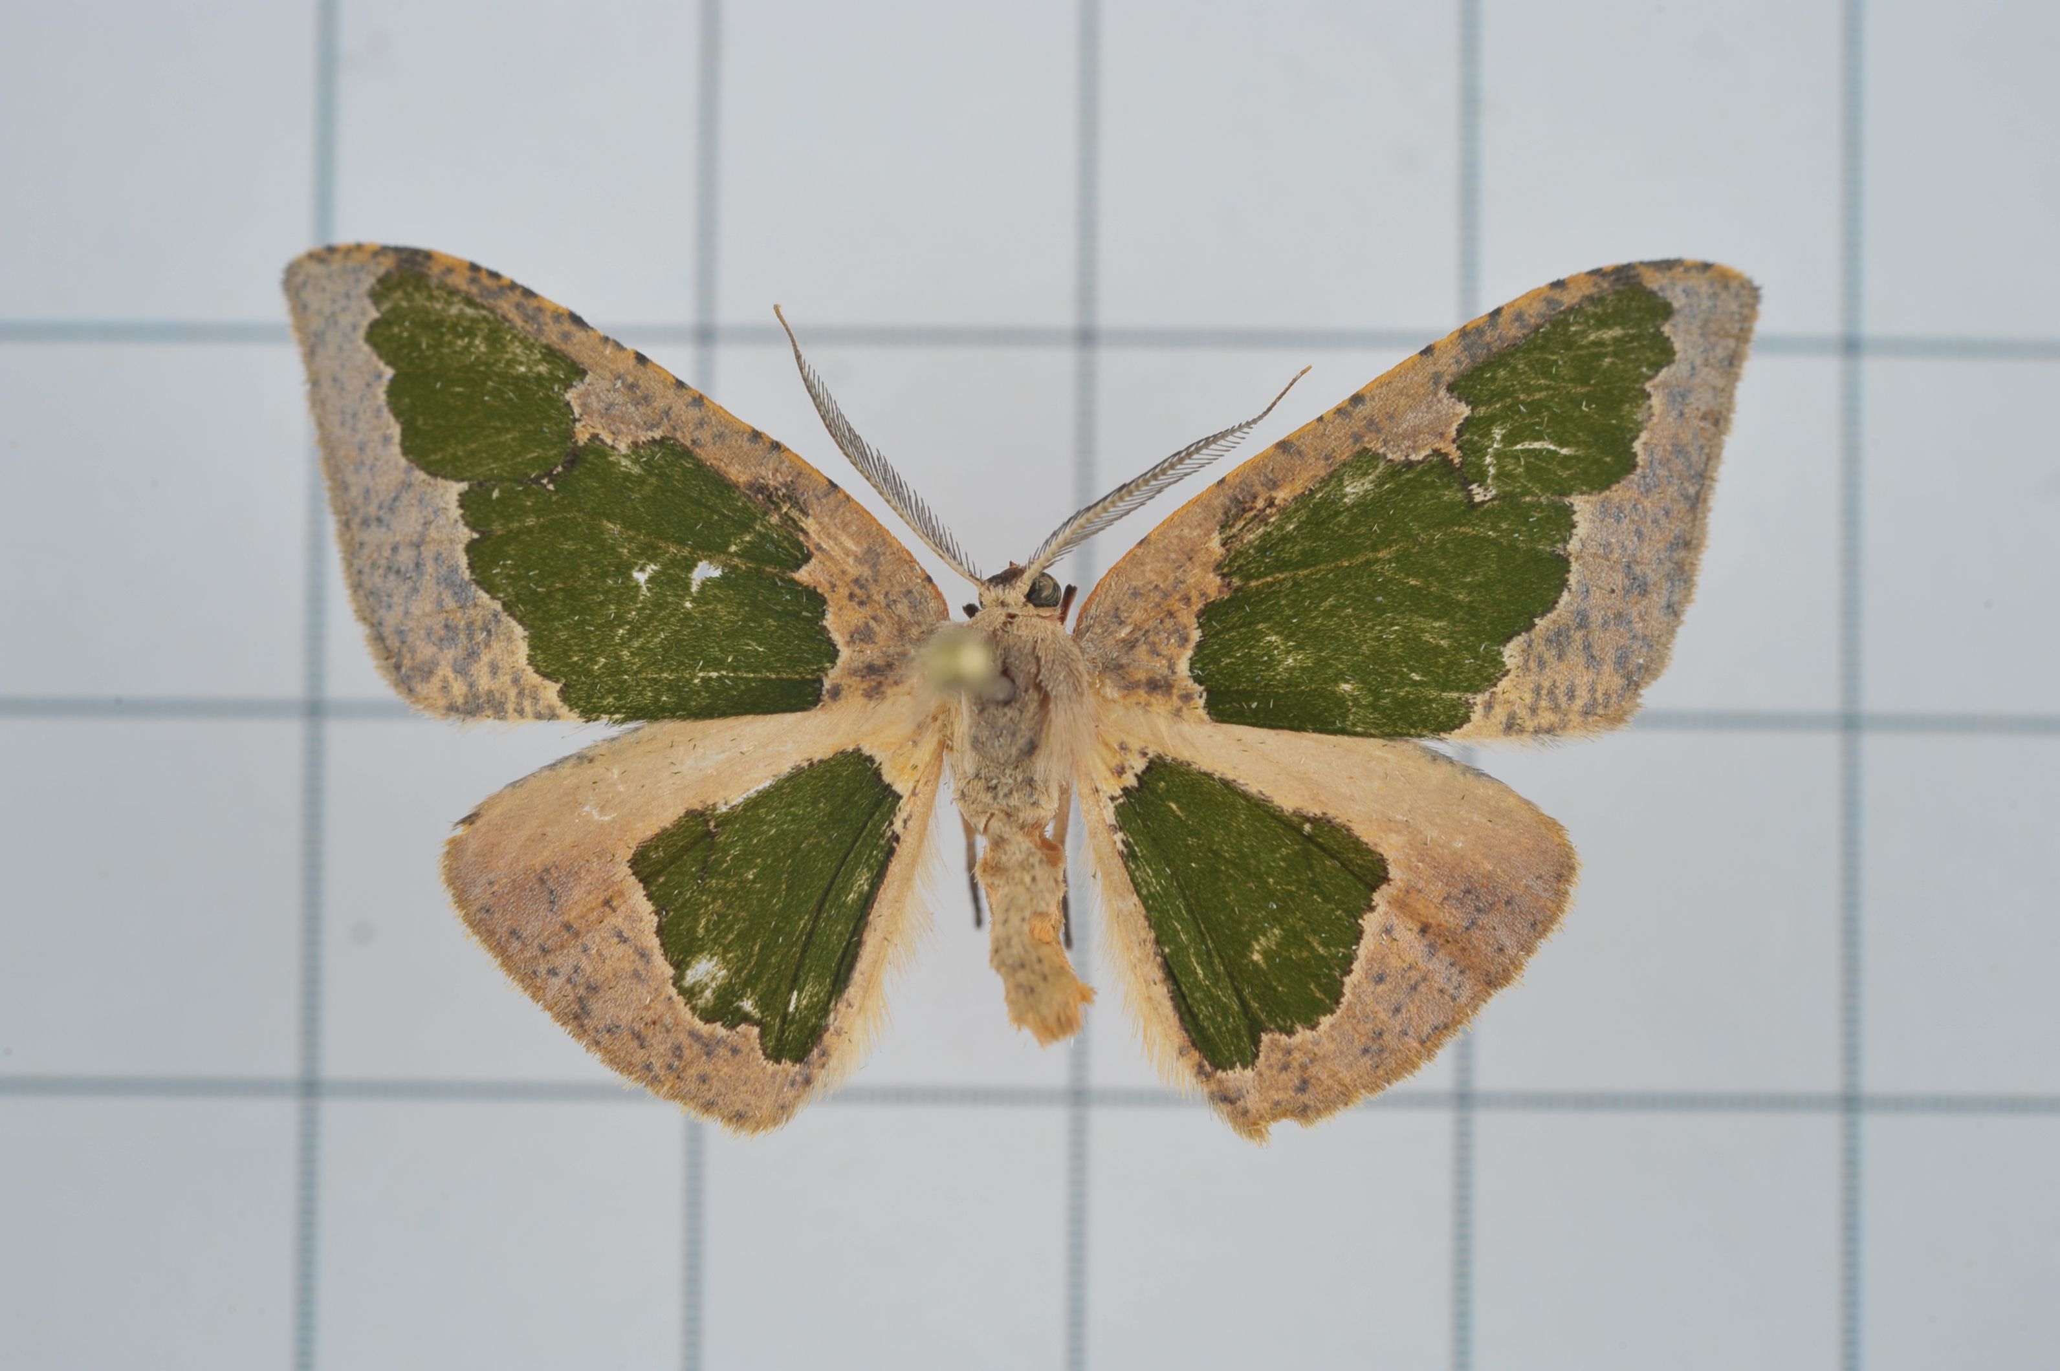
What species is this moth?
Celenna festivaria formosensis
